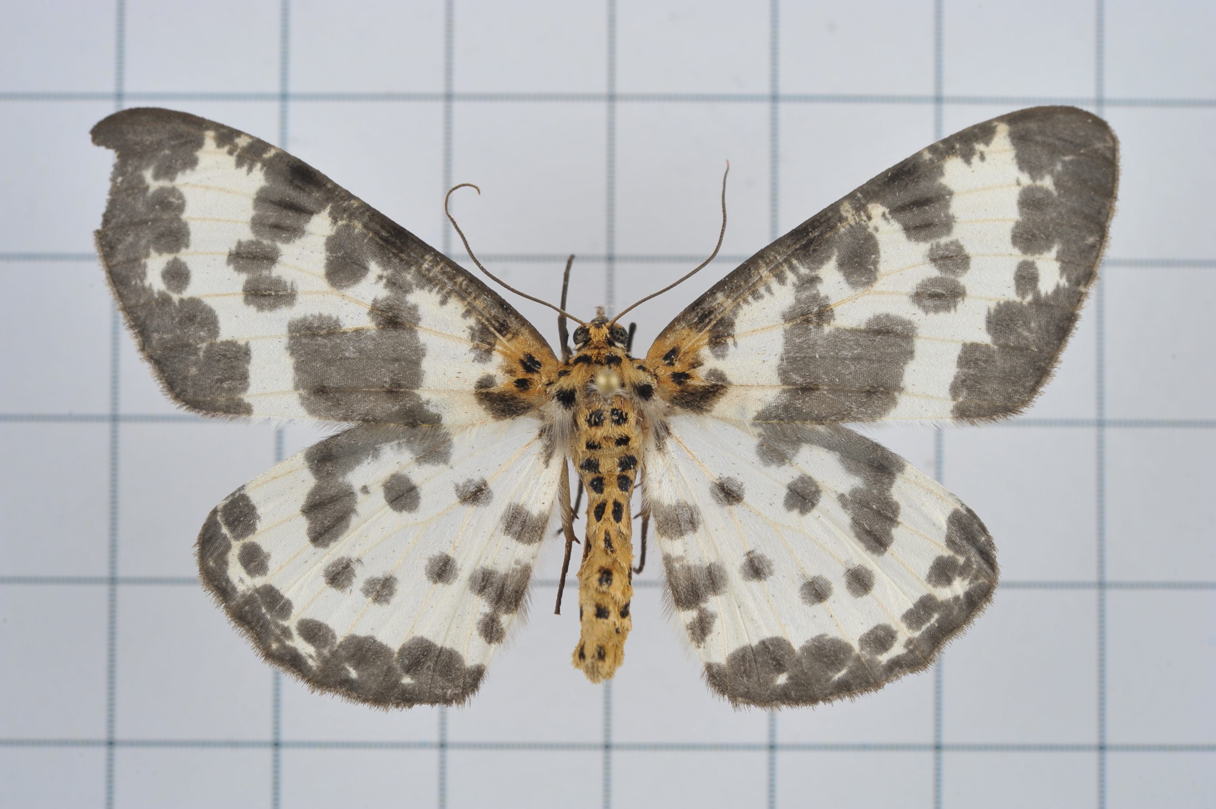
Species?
Percnia longitermen
